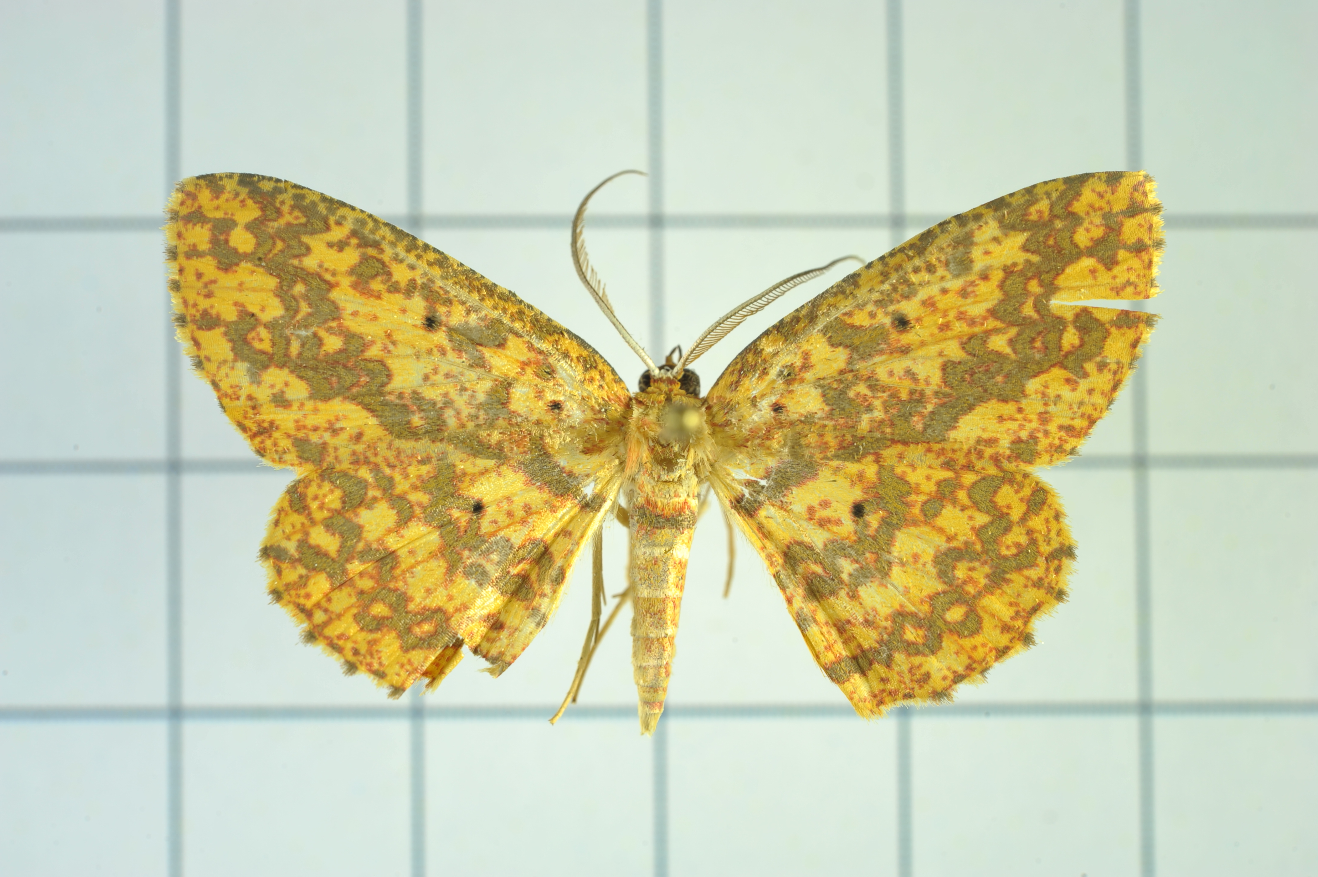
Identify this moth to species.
Borbacha pardaria
